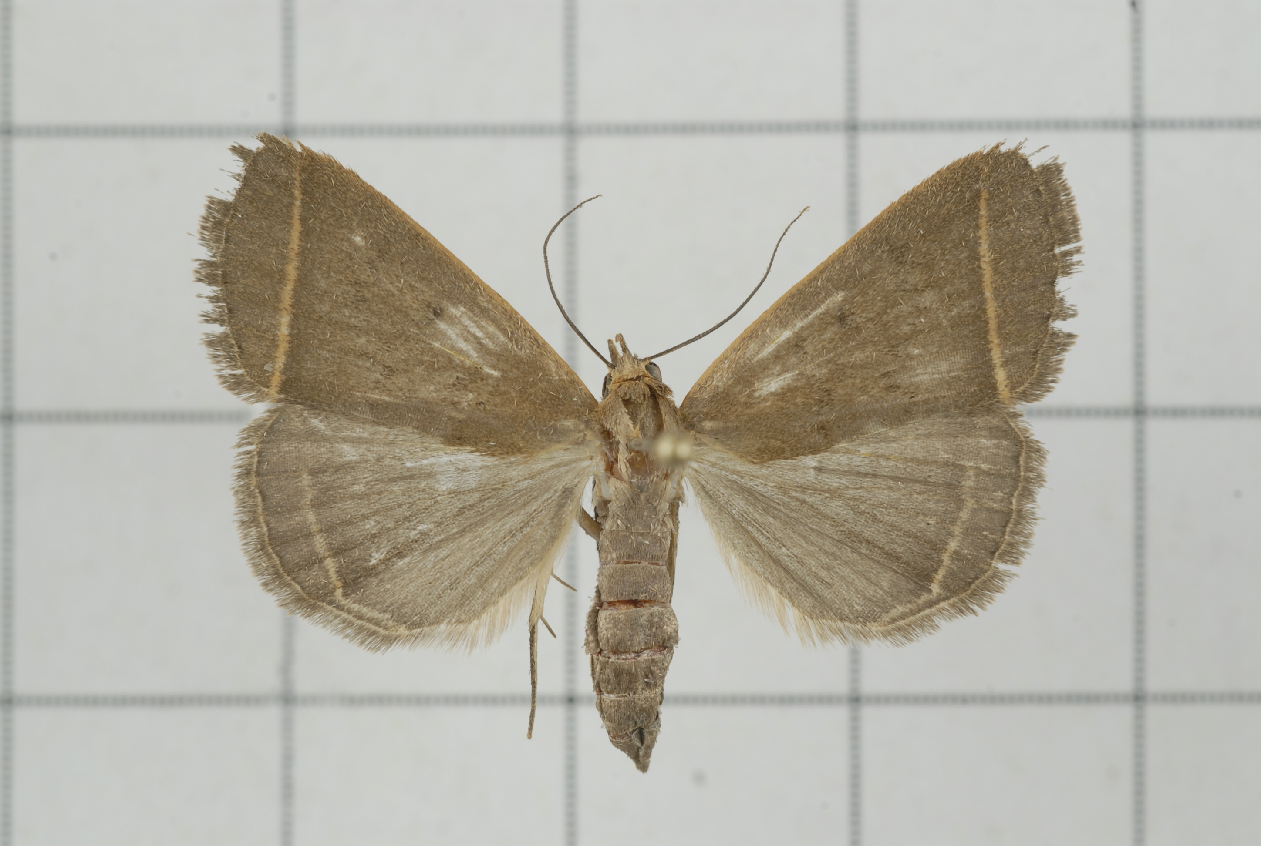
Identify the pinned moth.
Simplicia cornicalis
